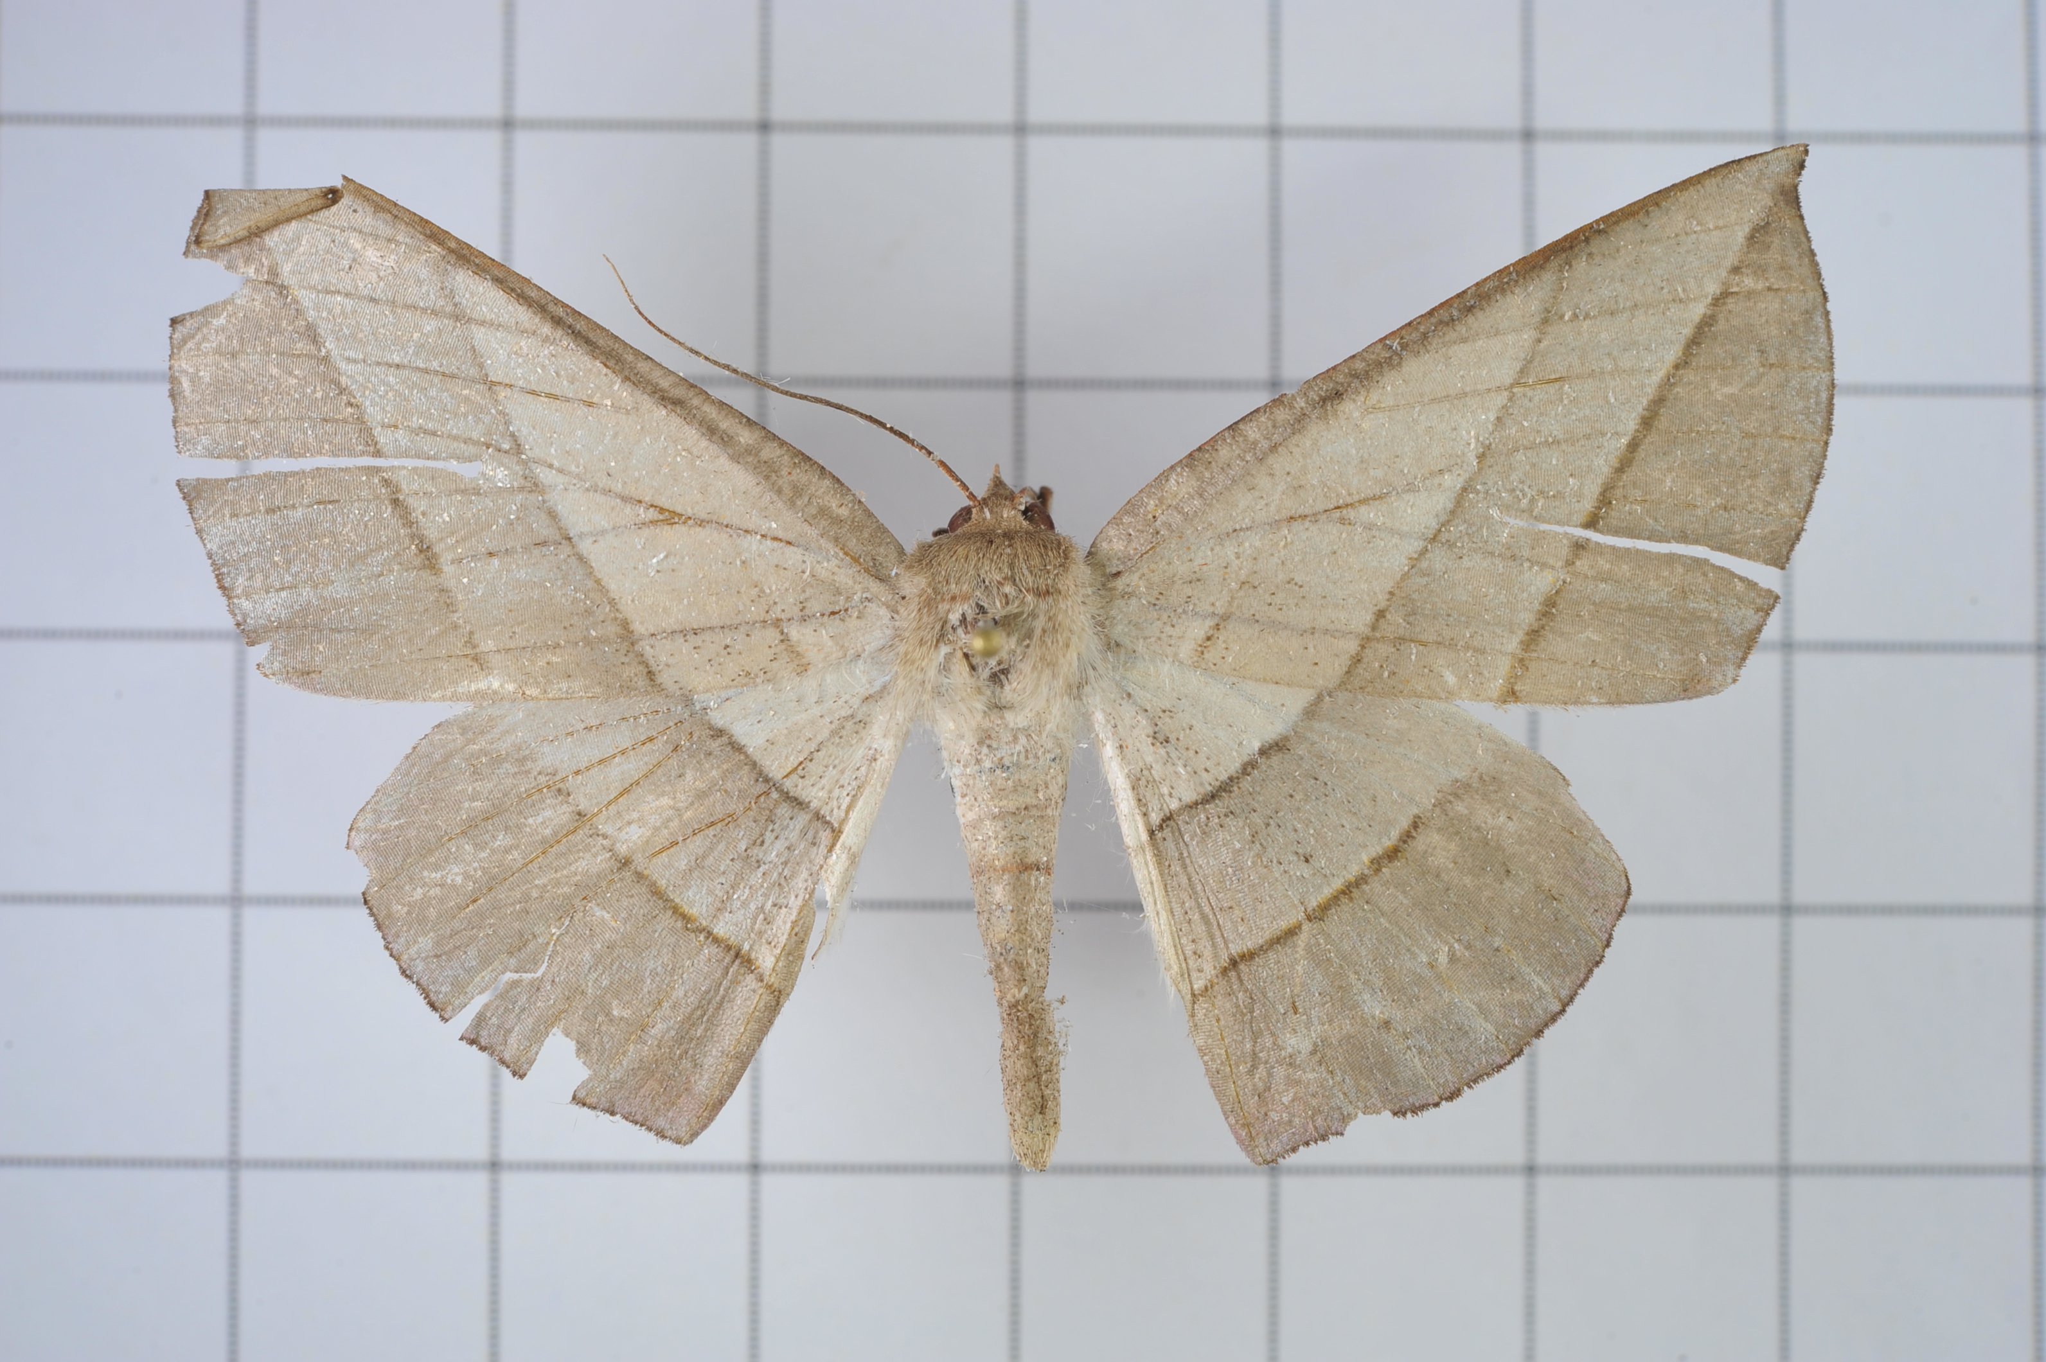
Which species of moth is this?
Sarcinodes aequilinearia
